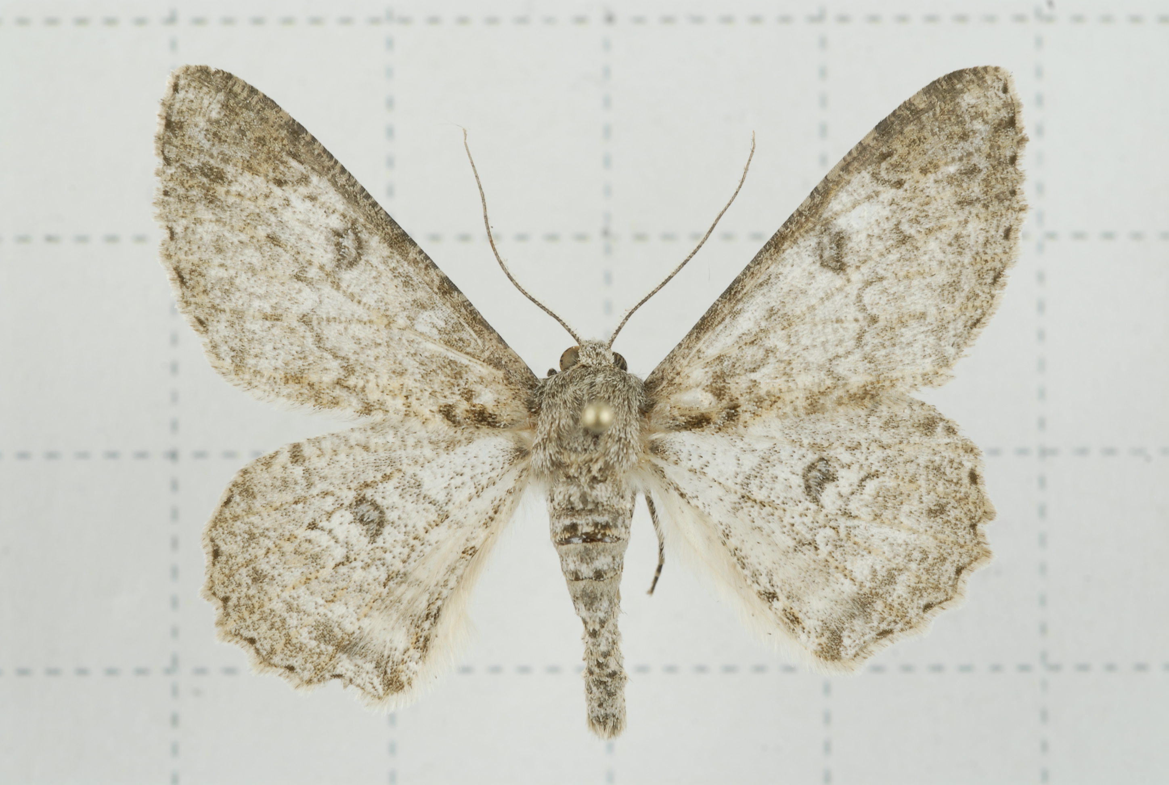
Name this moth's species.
Ascotis selenaria imparata
